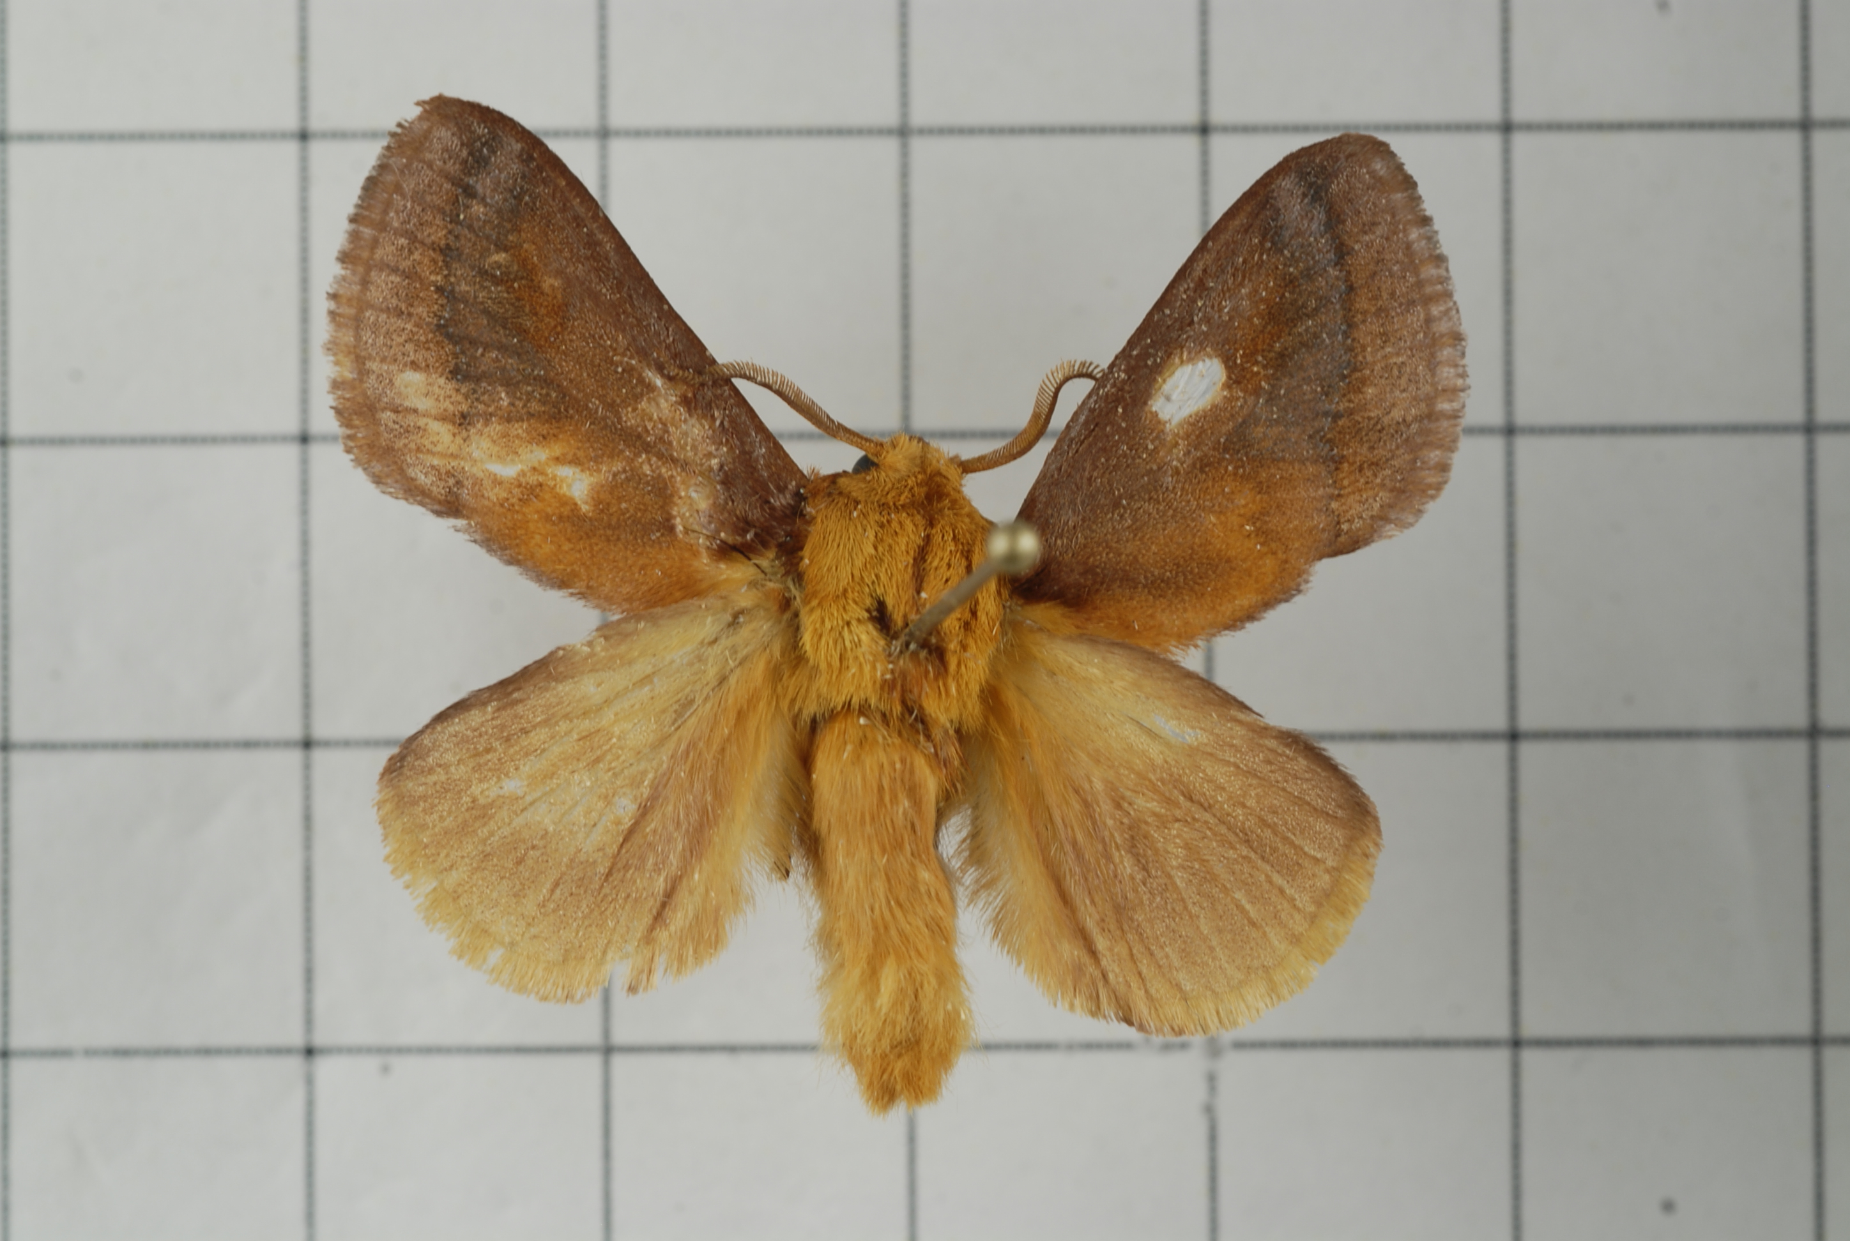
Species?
Narosoideus vulpina
